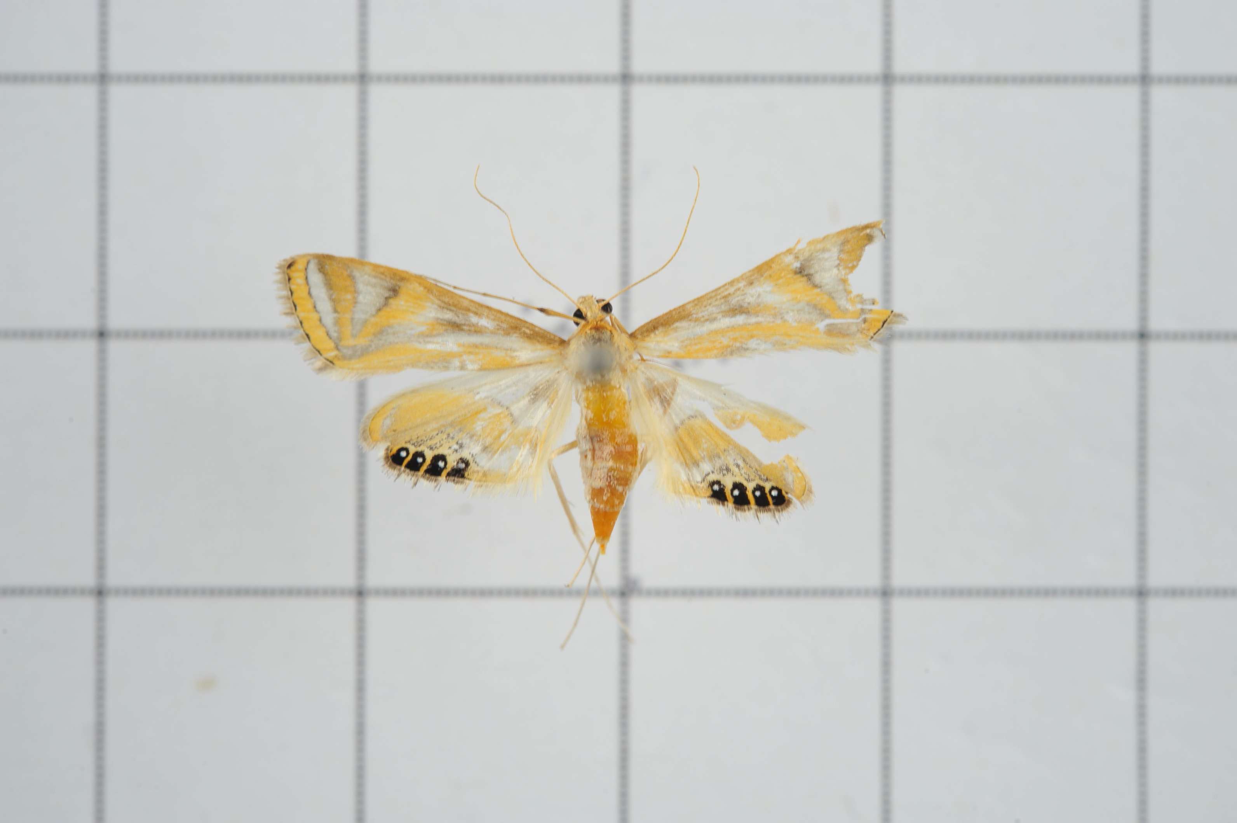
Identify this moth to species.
Eoophyla conjunctalis
